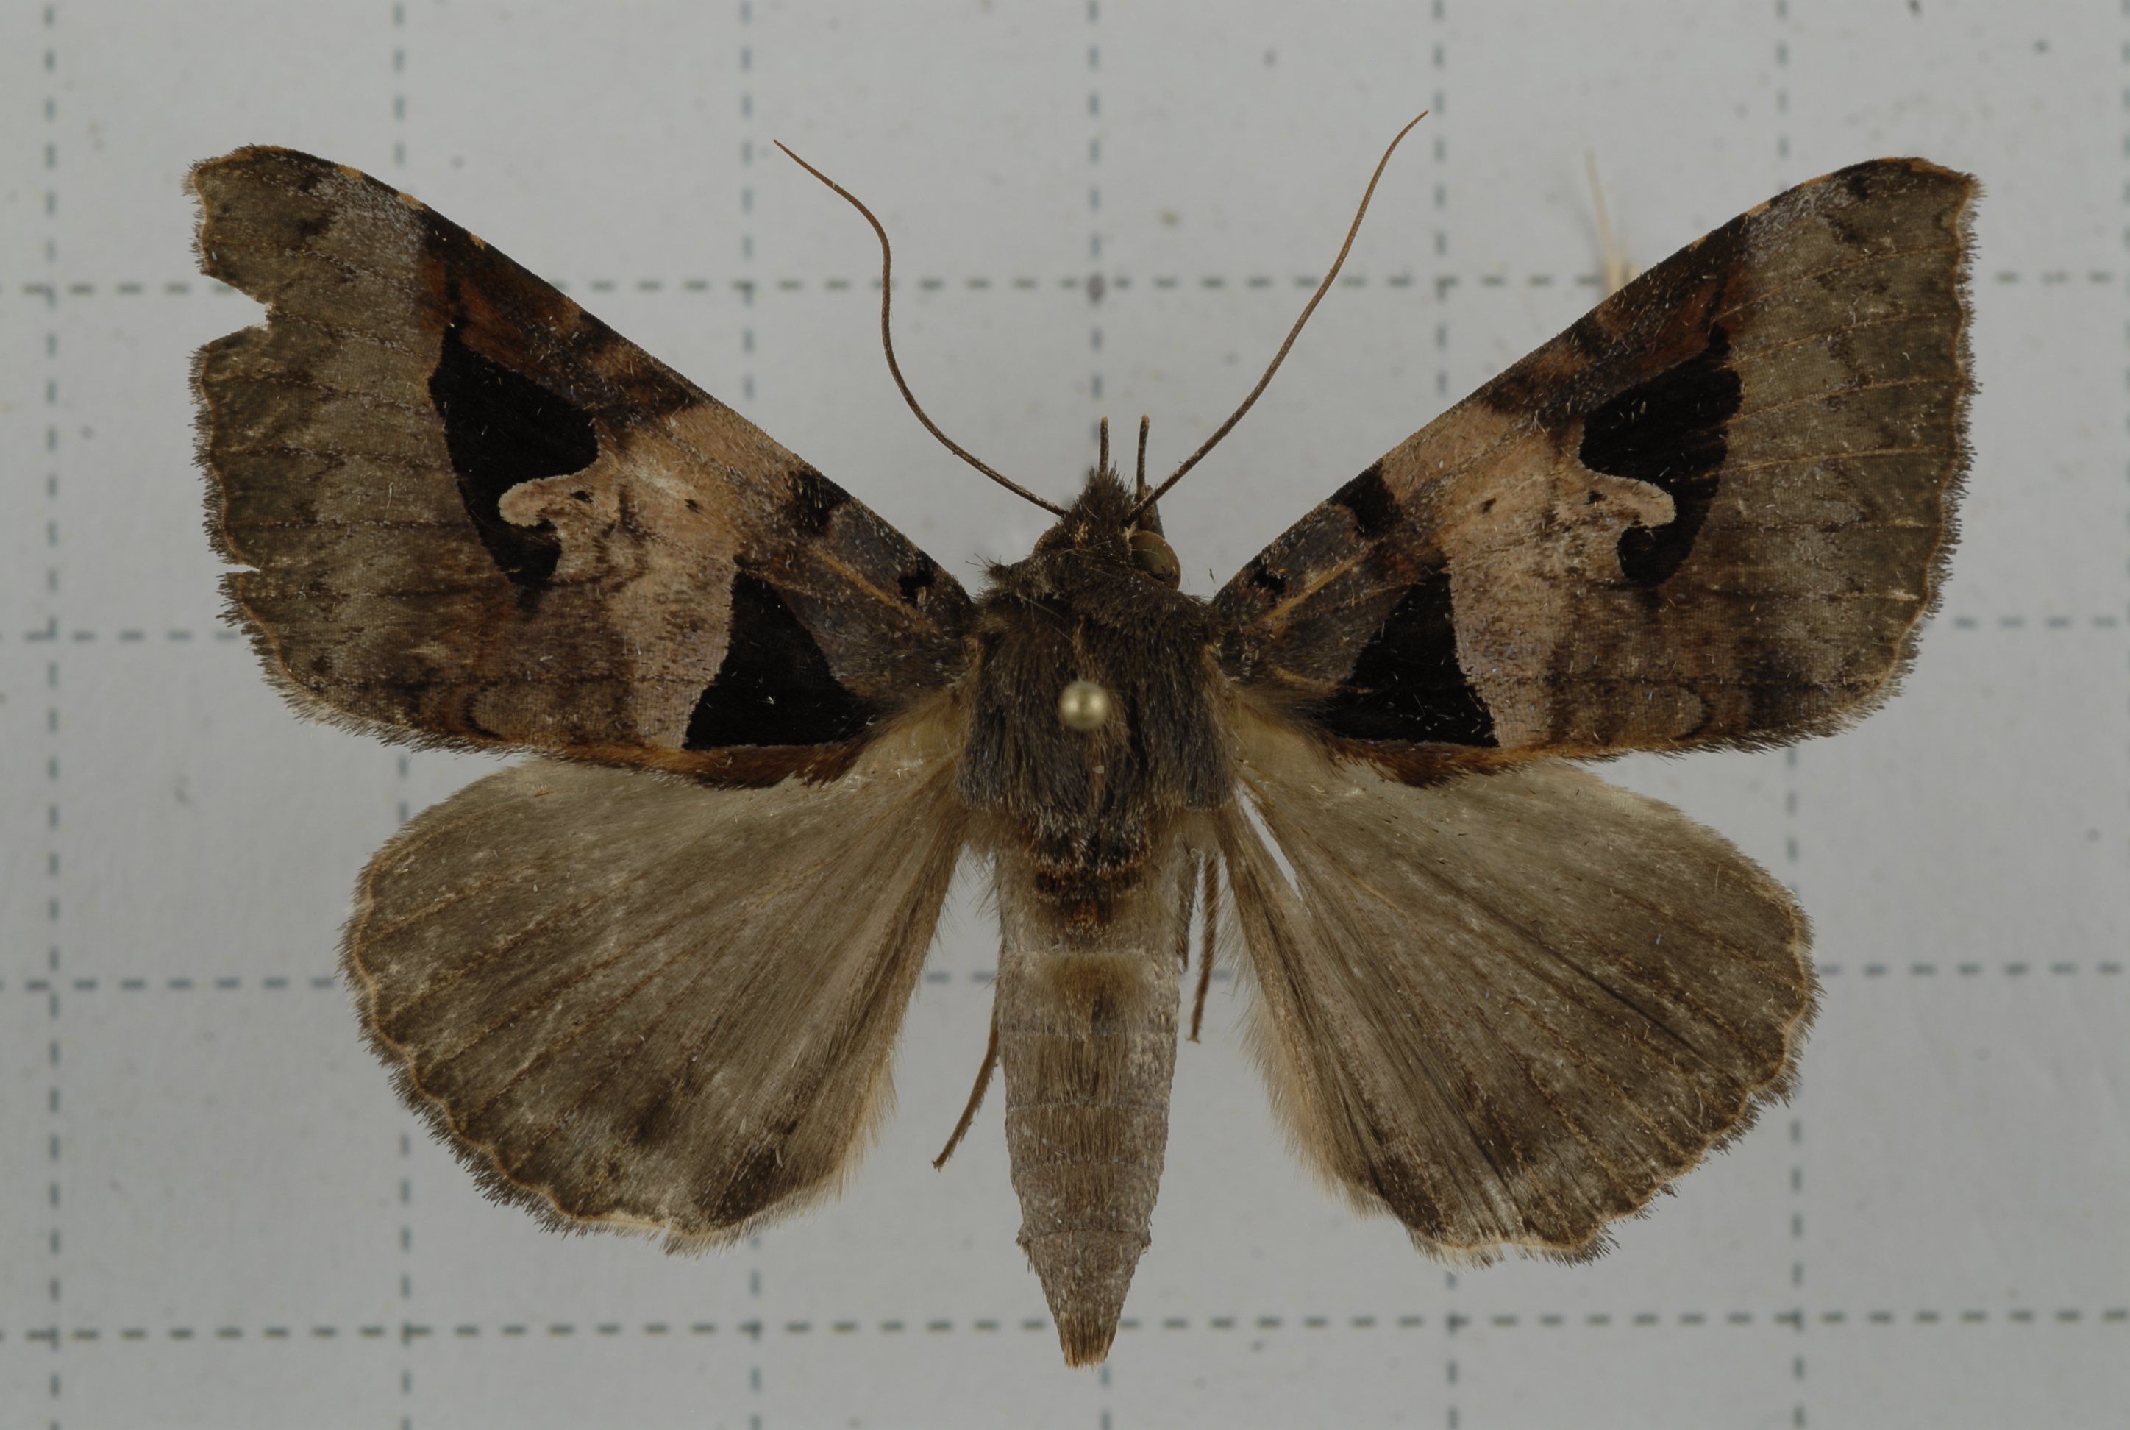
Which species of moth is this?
Avatha chinensis
